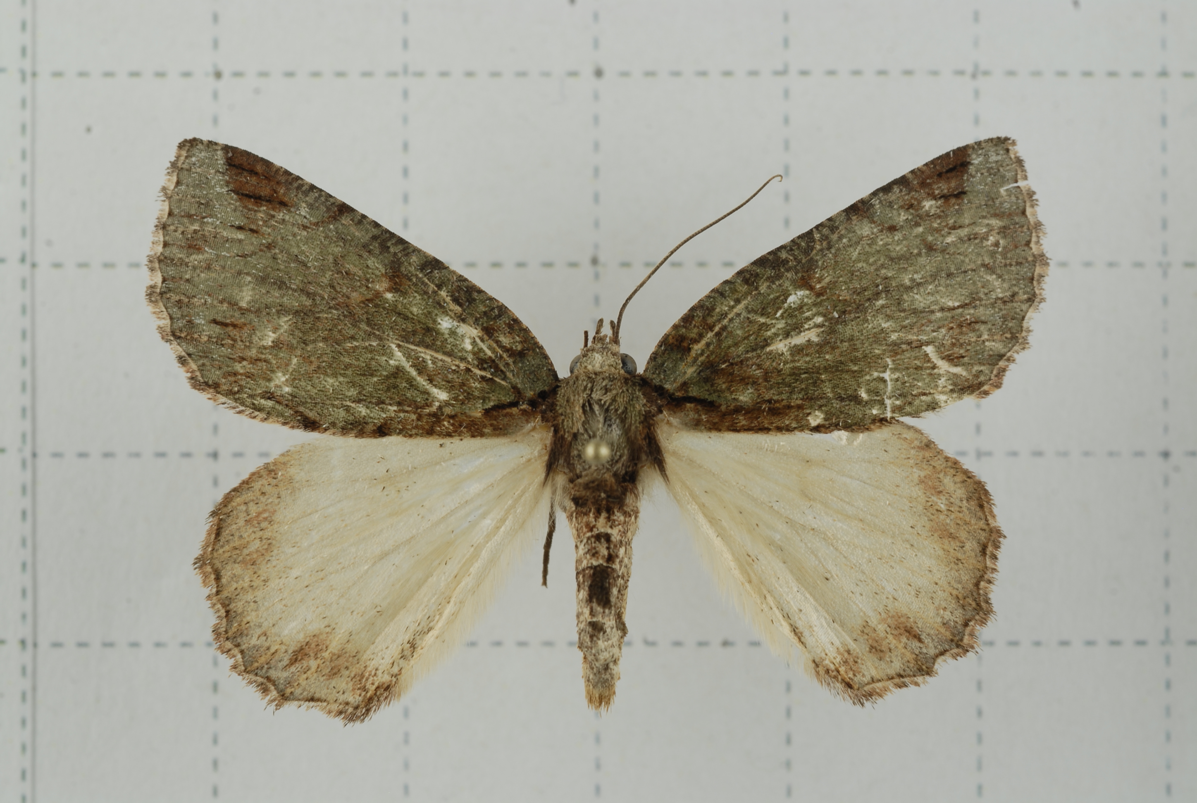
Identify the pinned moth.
Dindica purpurata
